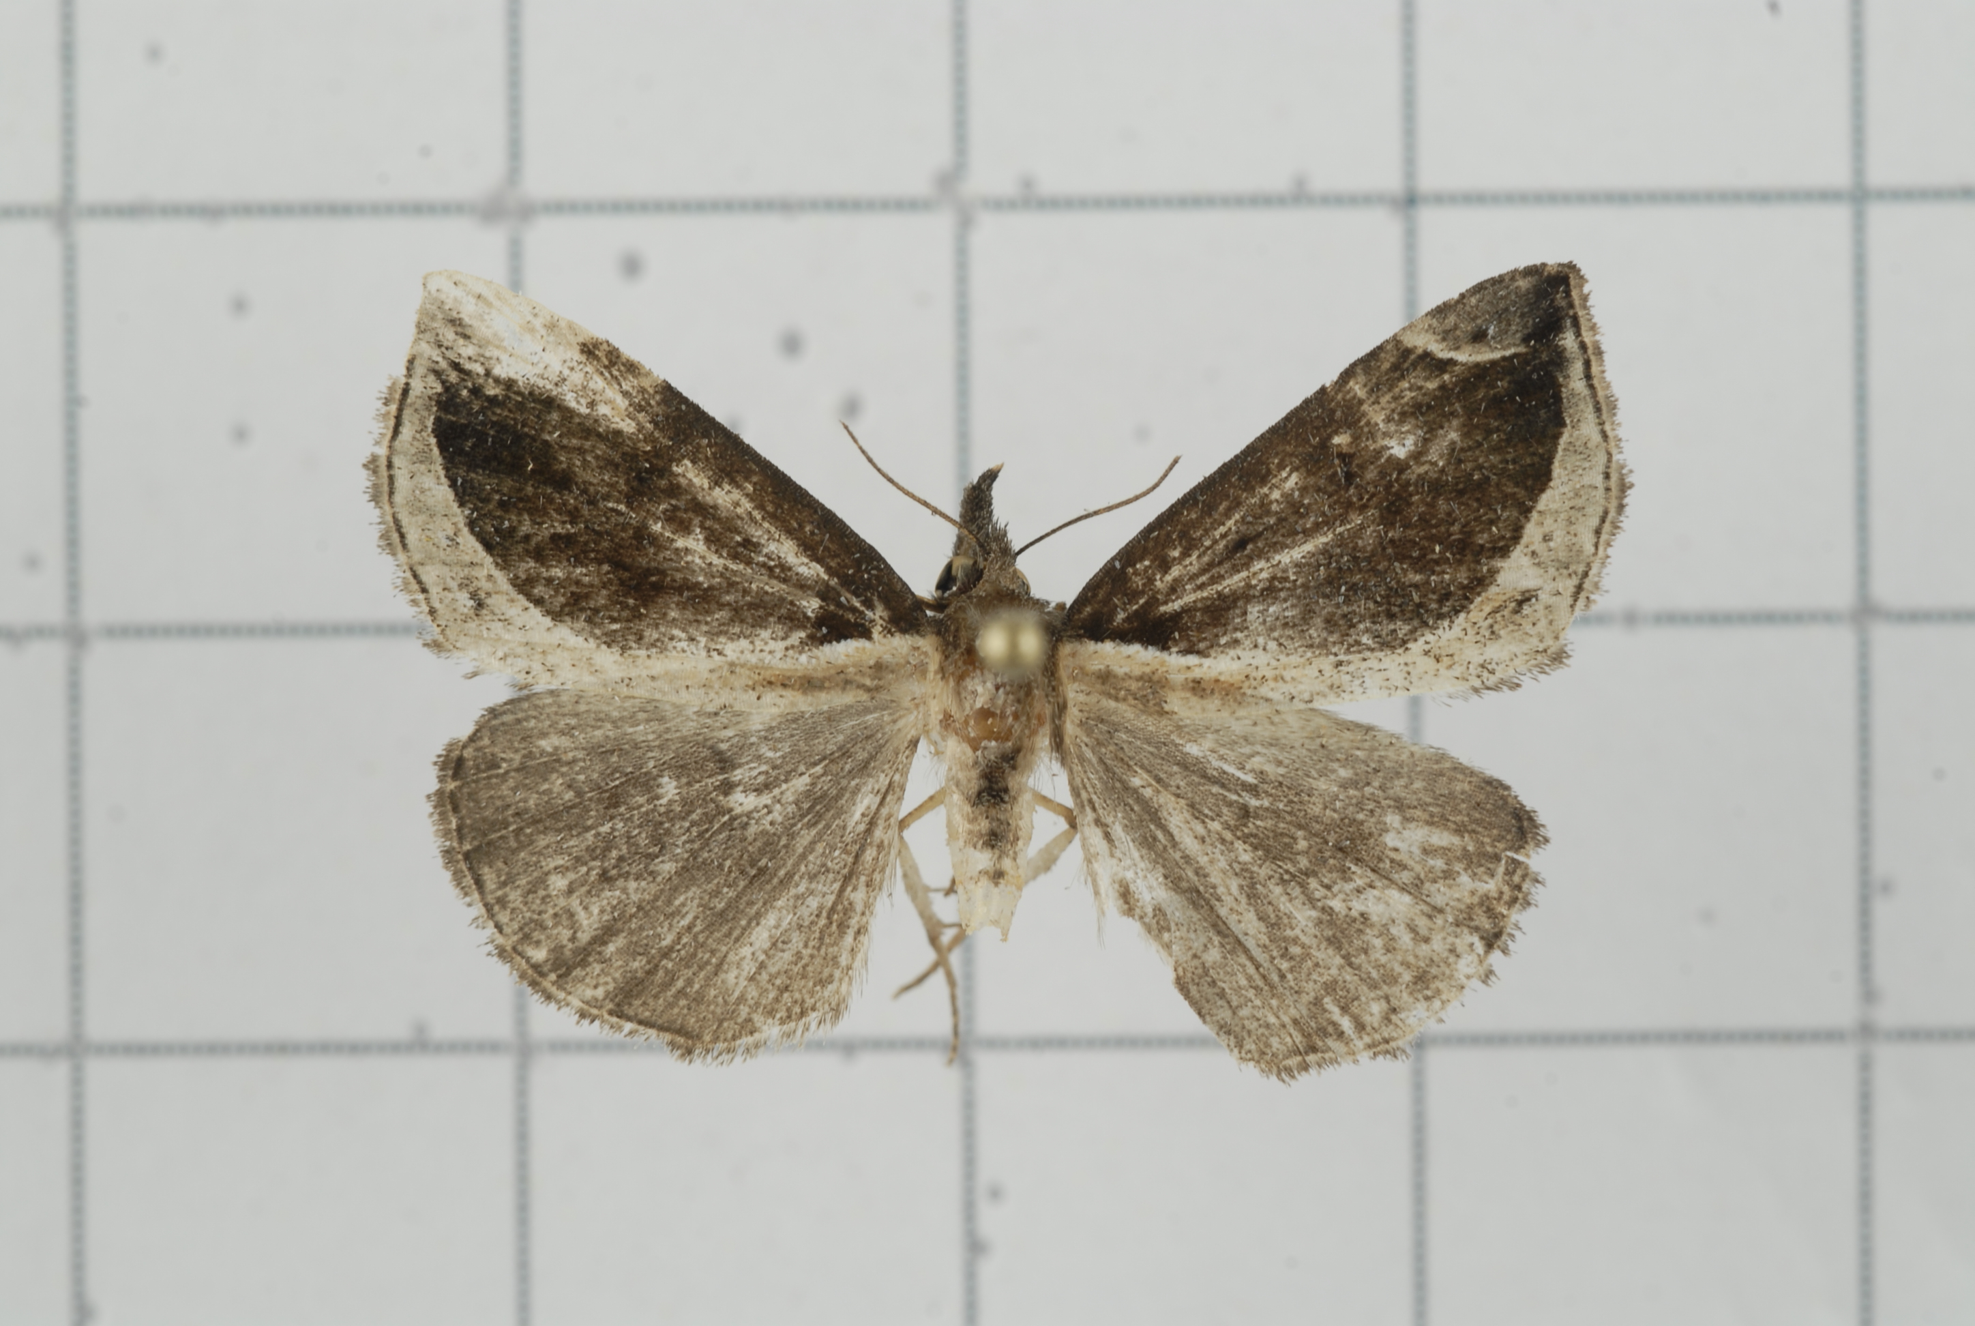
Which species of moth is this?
Hypena perspicua
